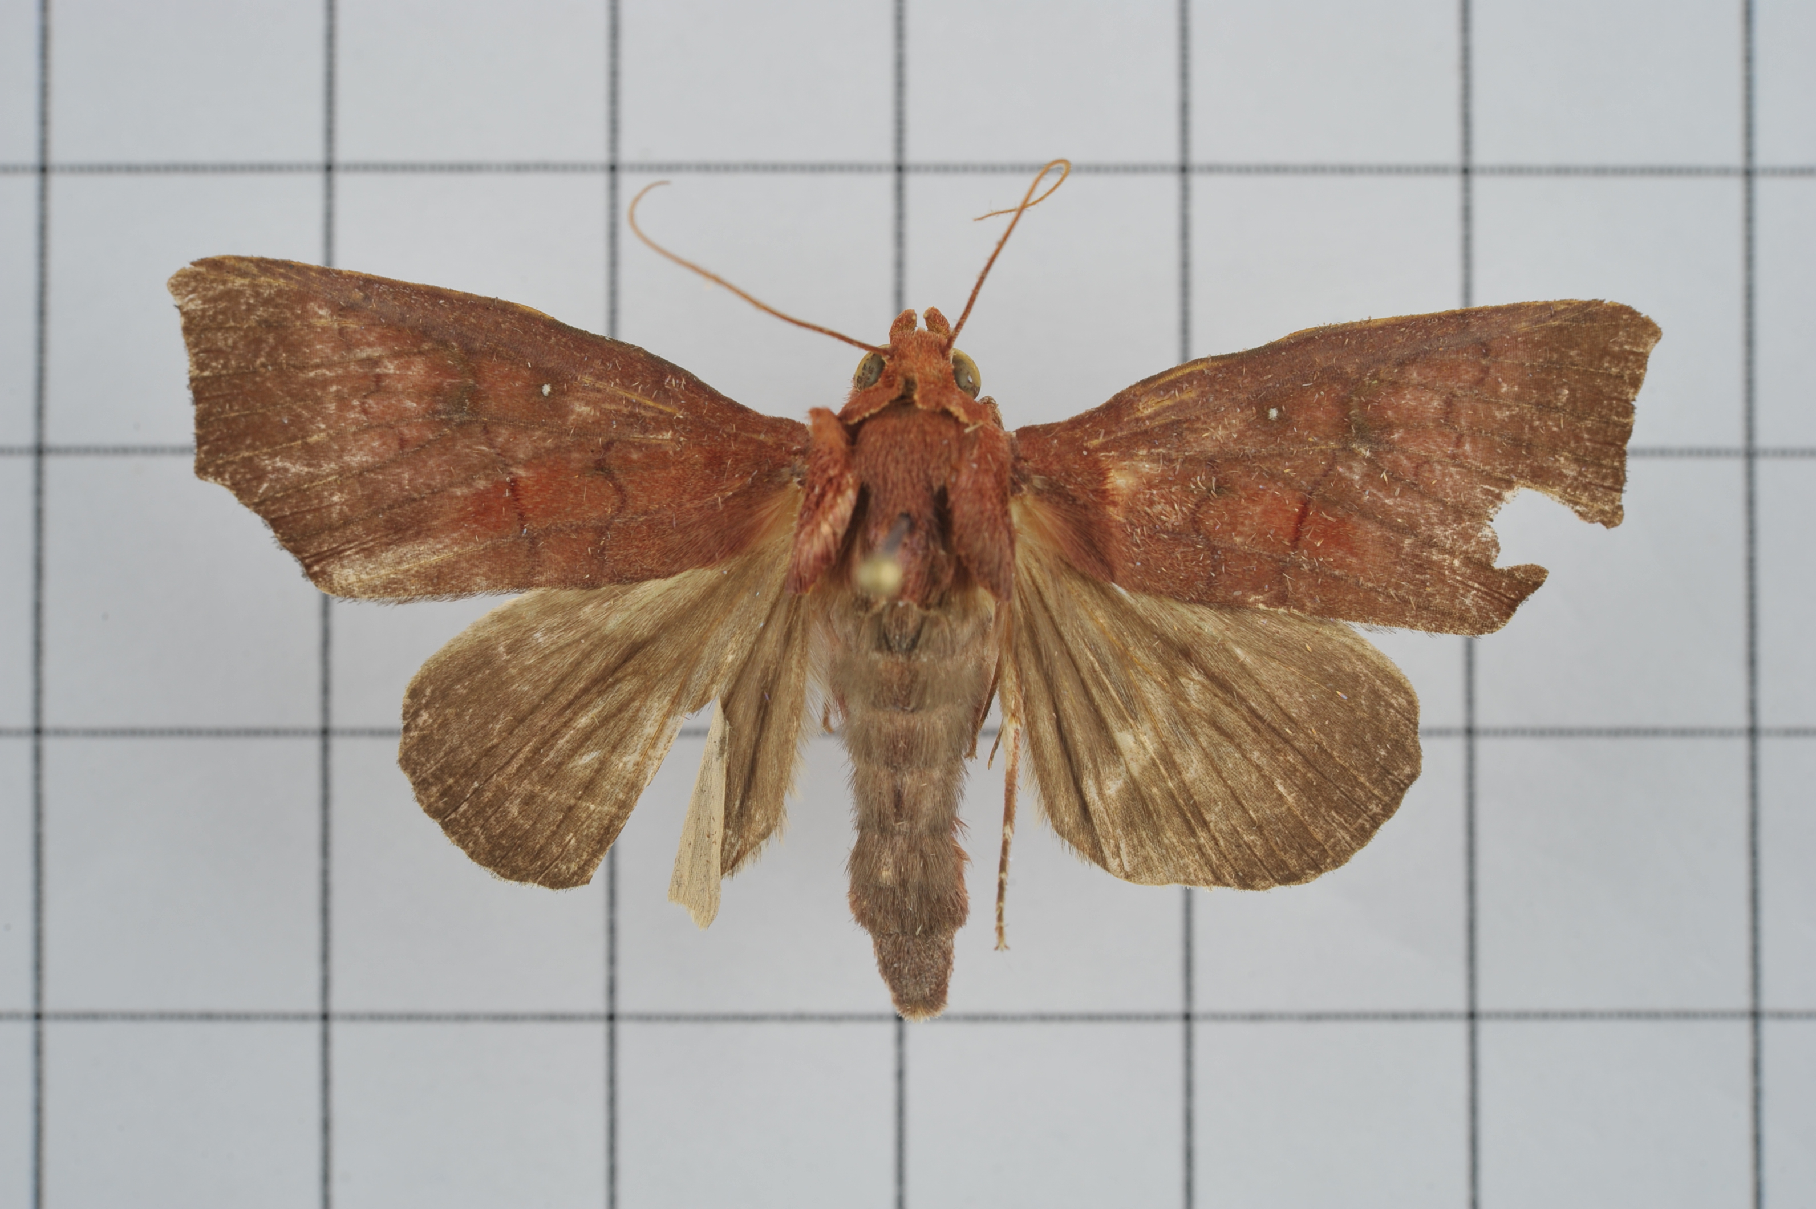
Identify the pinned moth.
Rusicada privata
